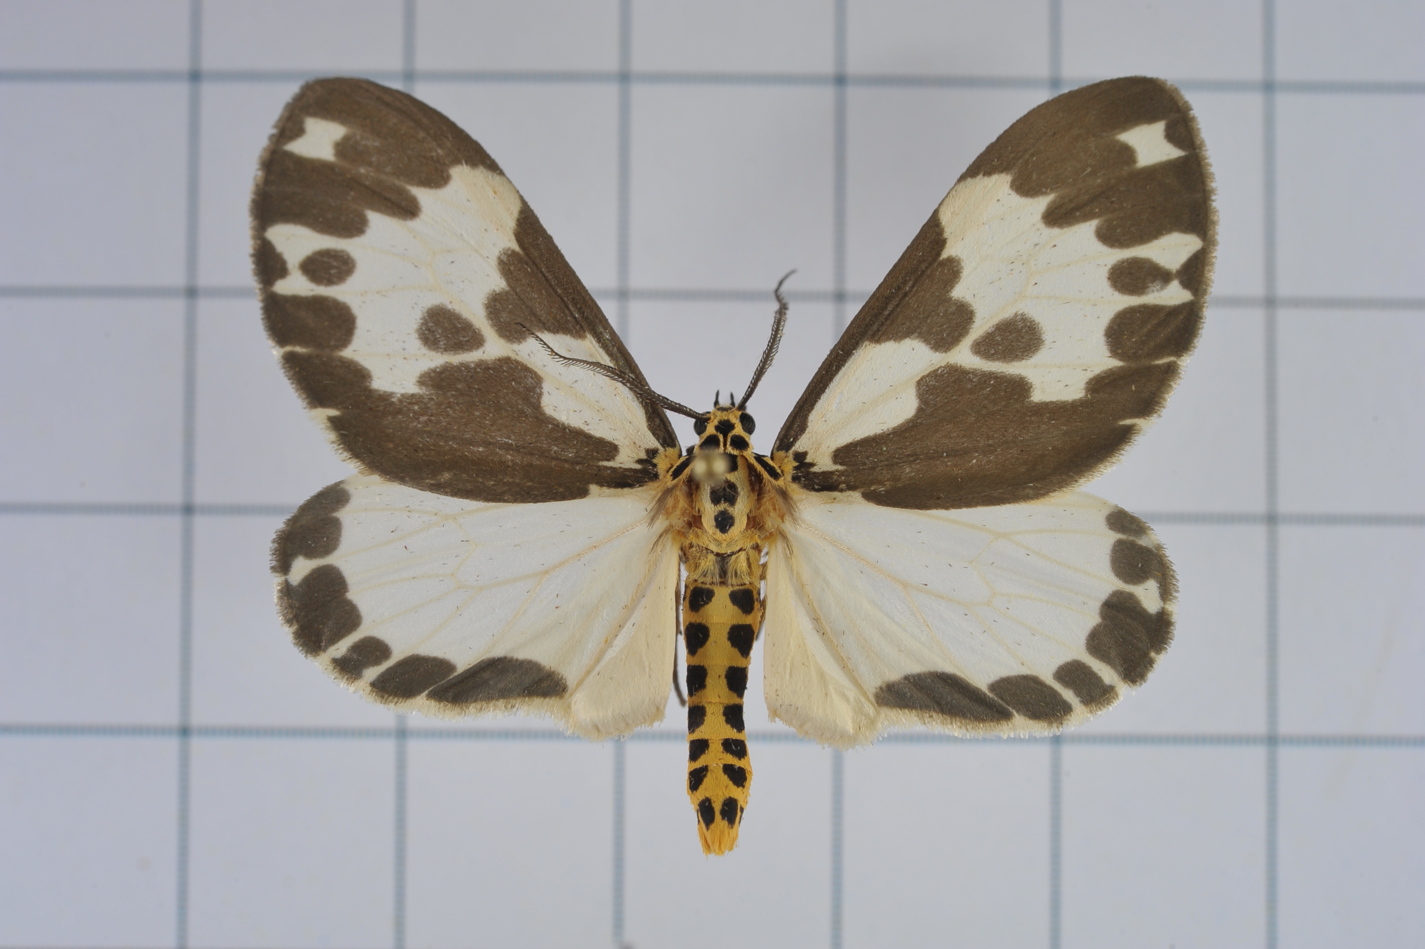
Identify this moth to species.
Nyctemera carissima formosana
